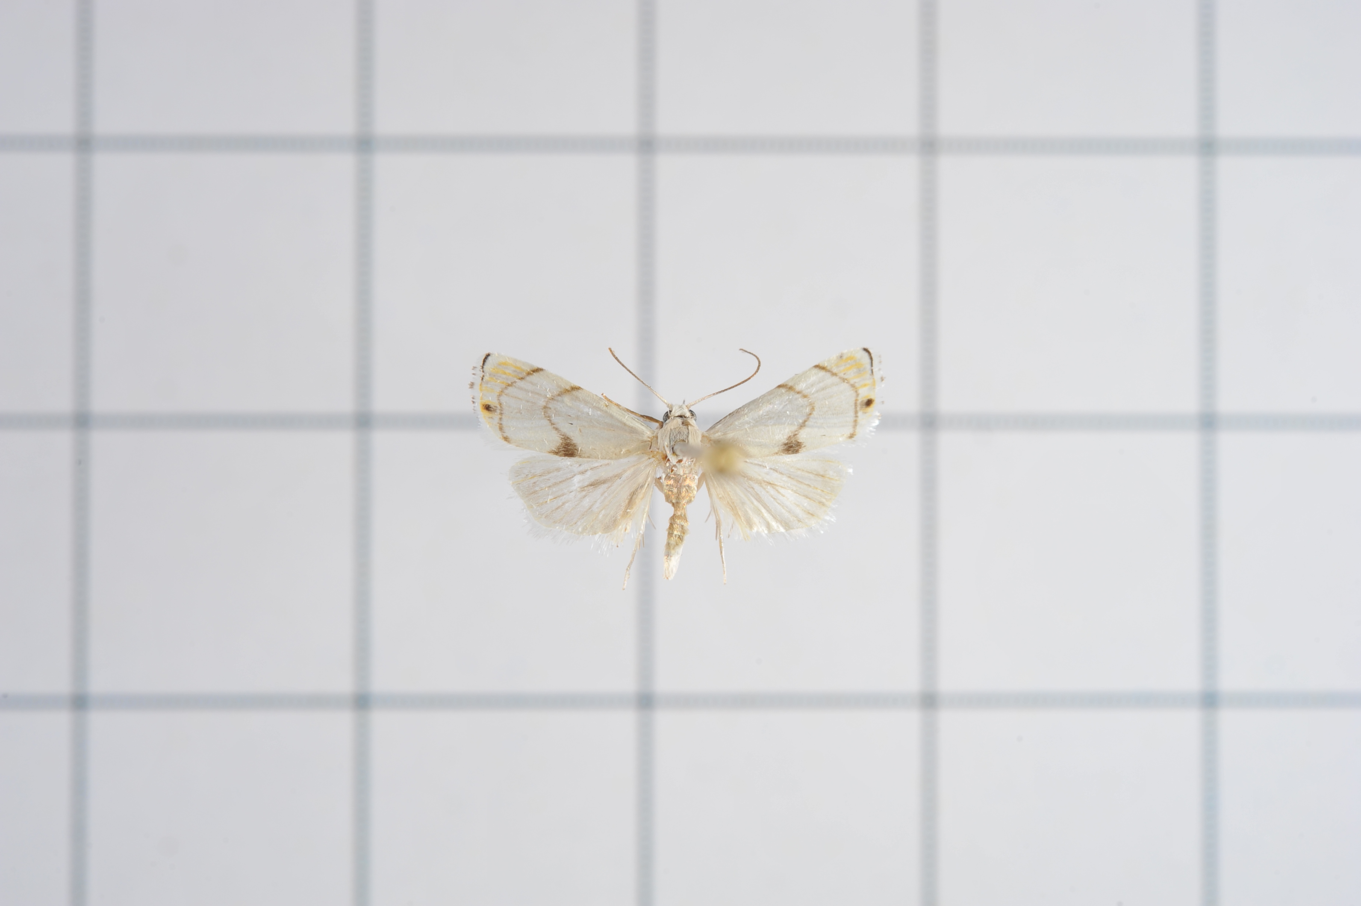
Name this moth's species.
Gargela renatusalis
